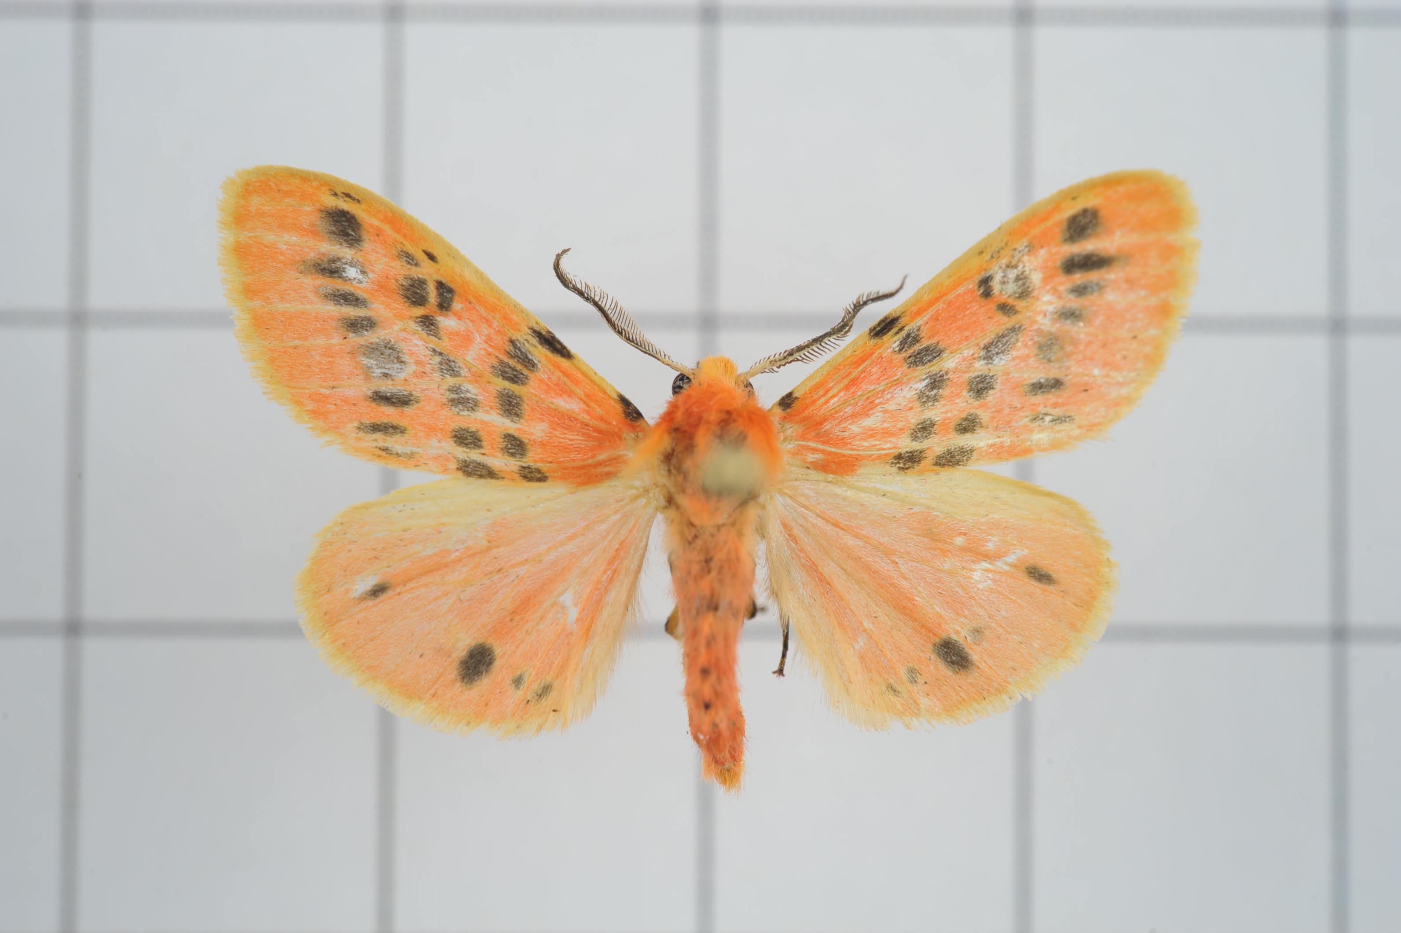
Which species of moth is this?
Lemyra alikangensis
